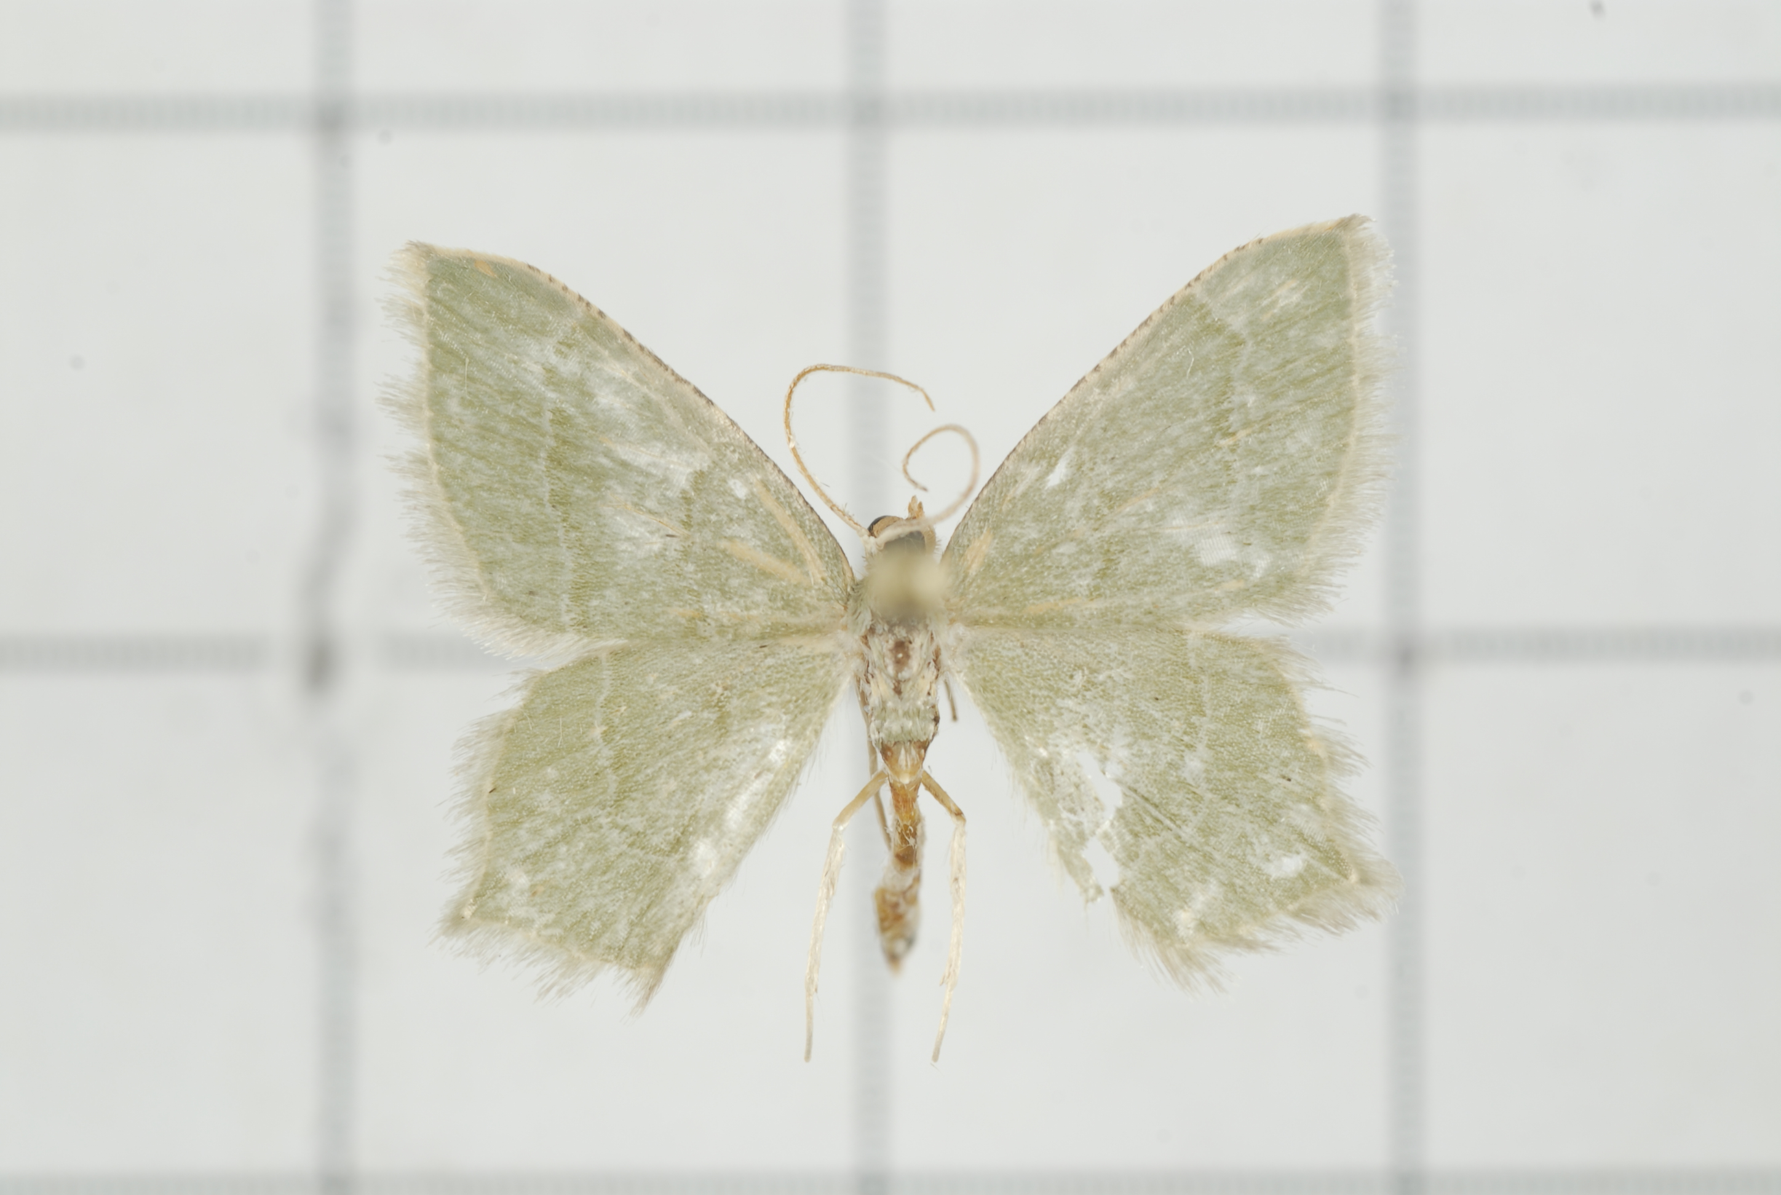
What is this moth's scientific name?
Idiochlora ussuriaria mundaria
